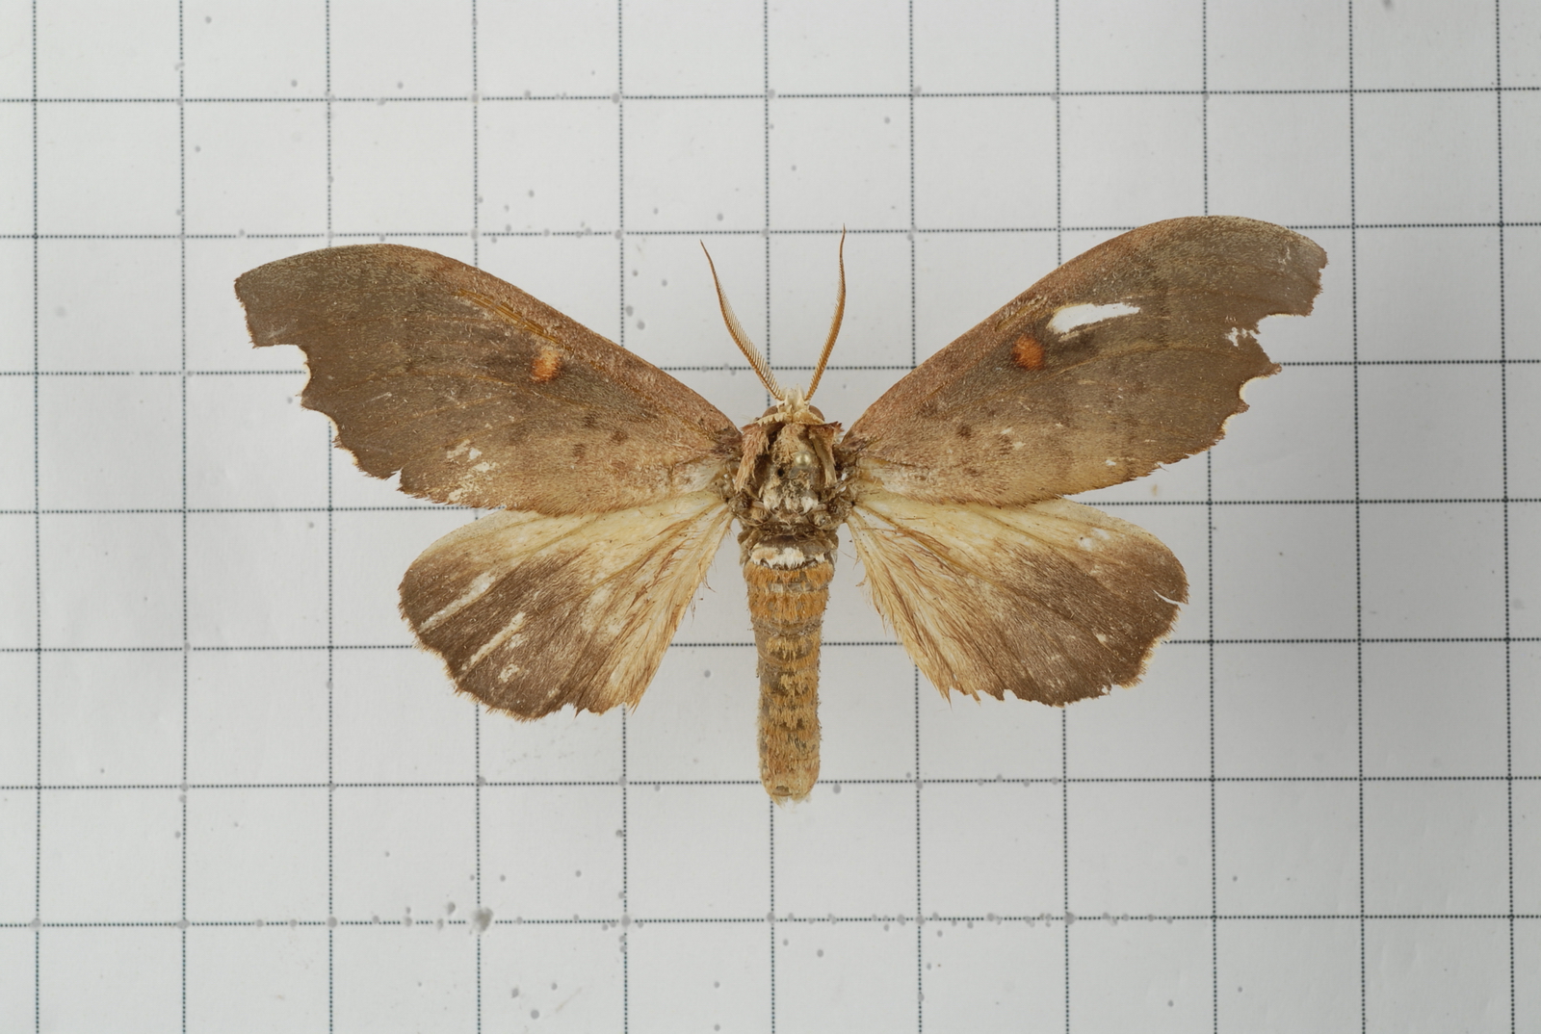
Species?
Euhampsonia formosana
